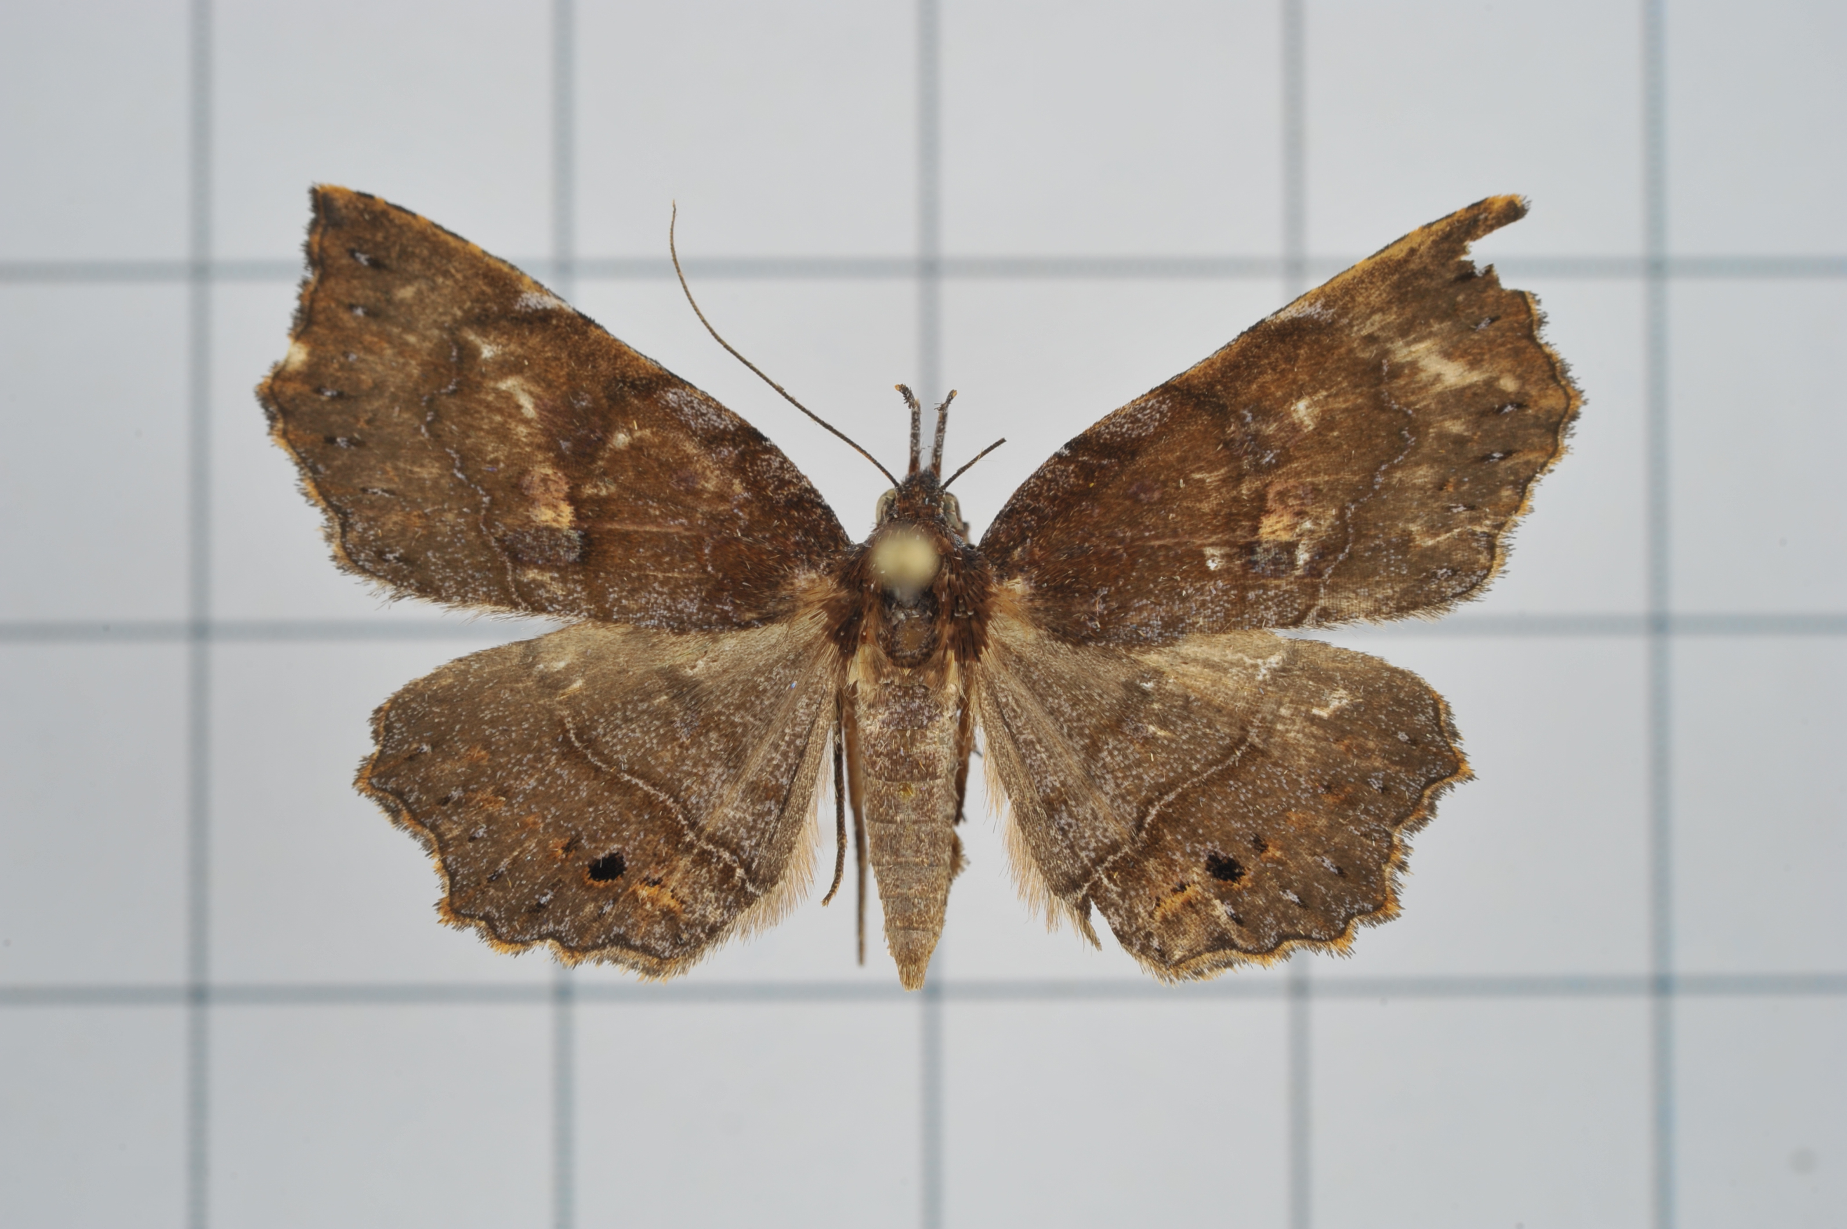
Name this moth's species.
Eutrogia morosa
